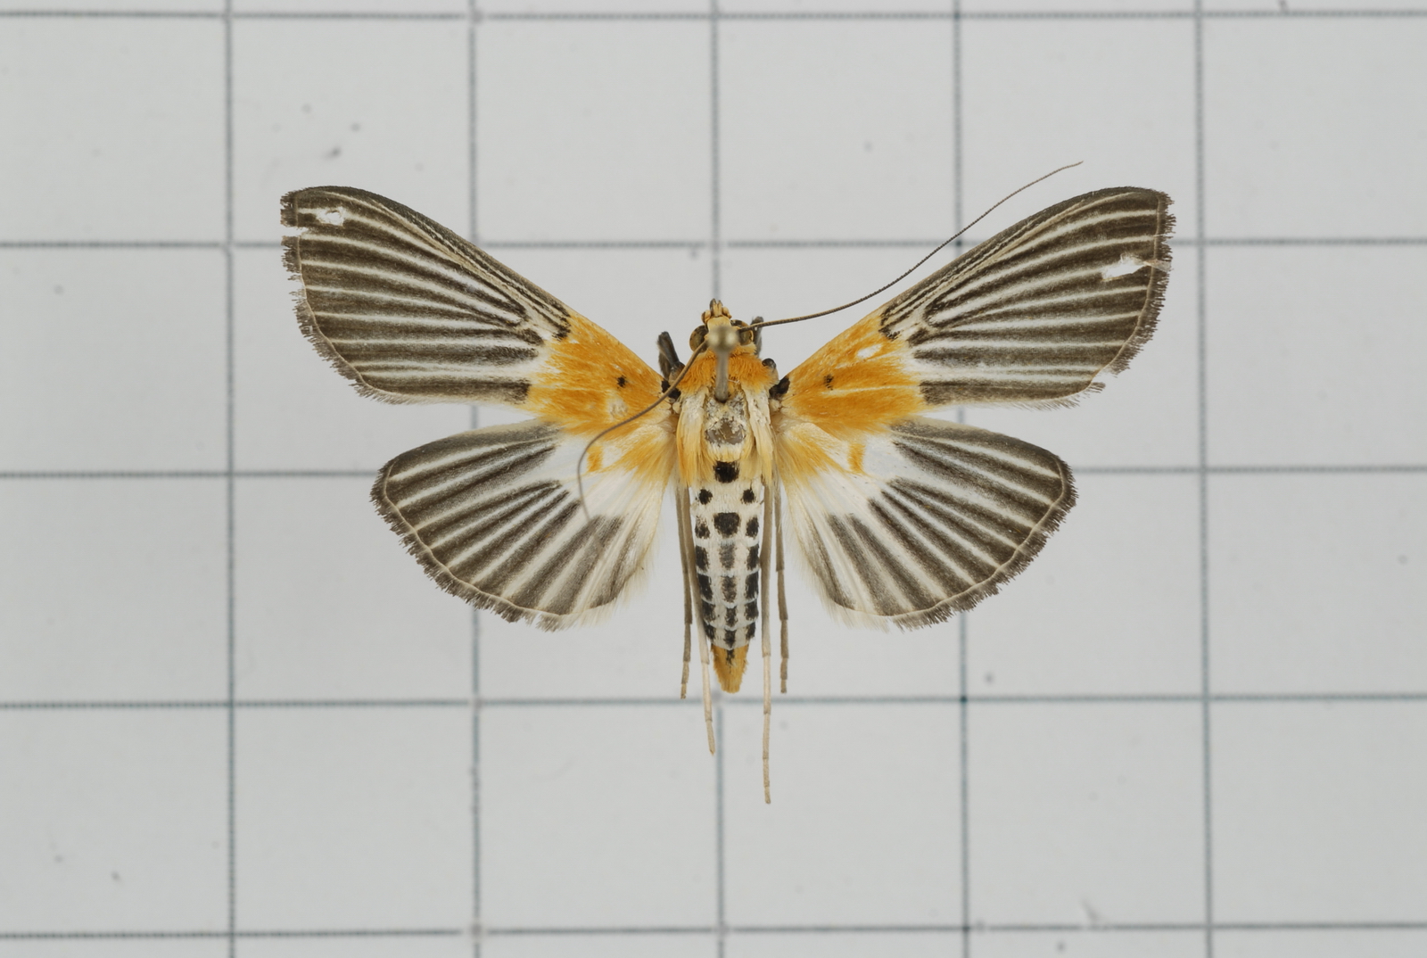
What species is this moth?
Nevrina procopia
